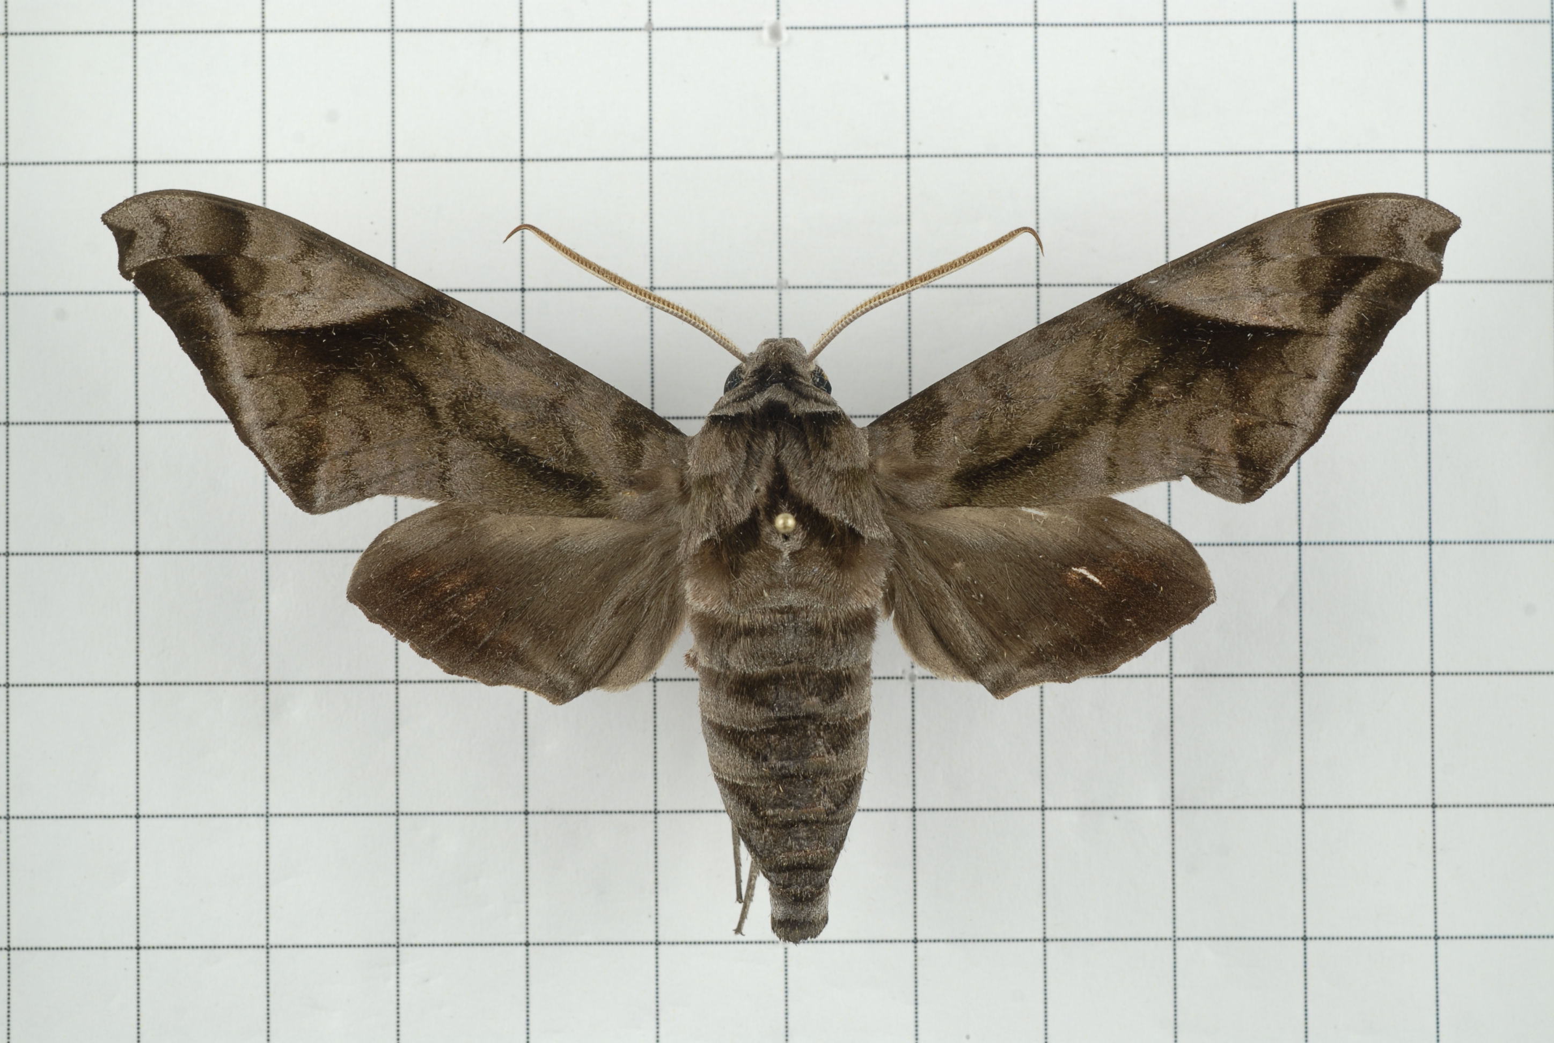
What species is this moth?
Acosmeryx naga metanaga
